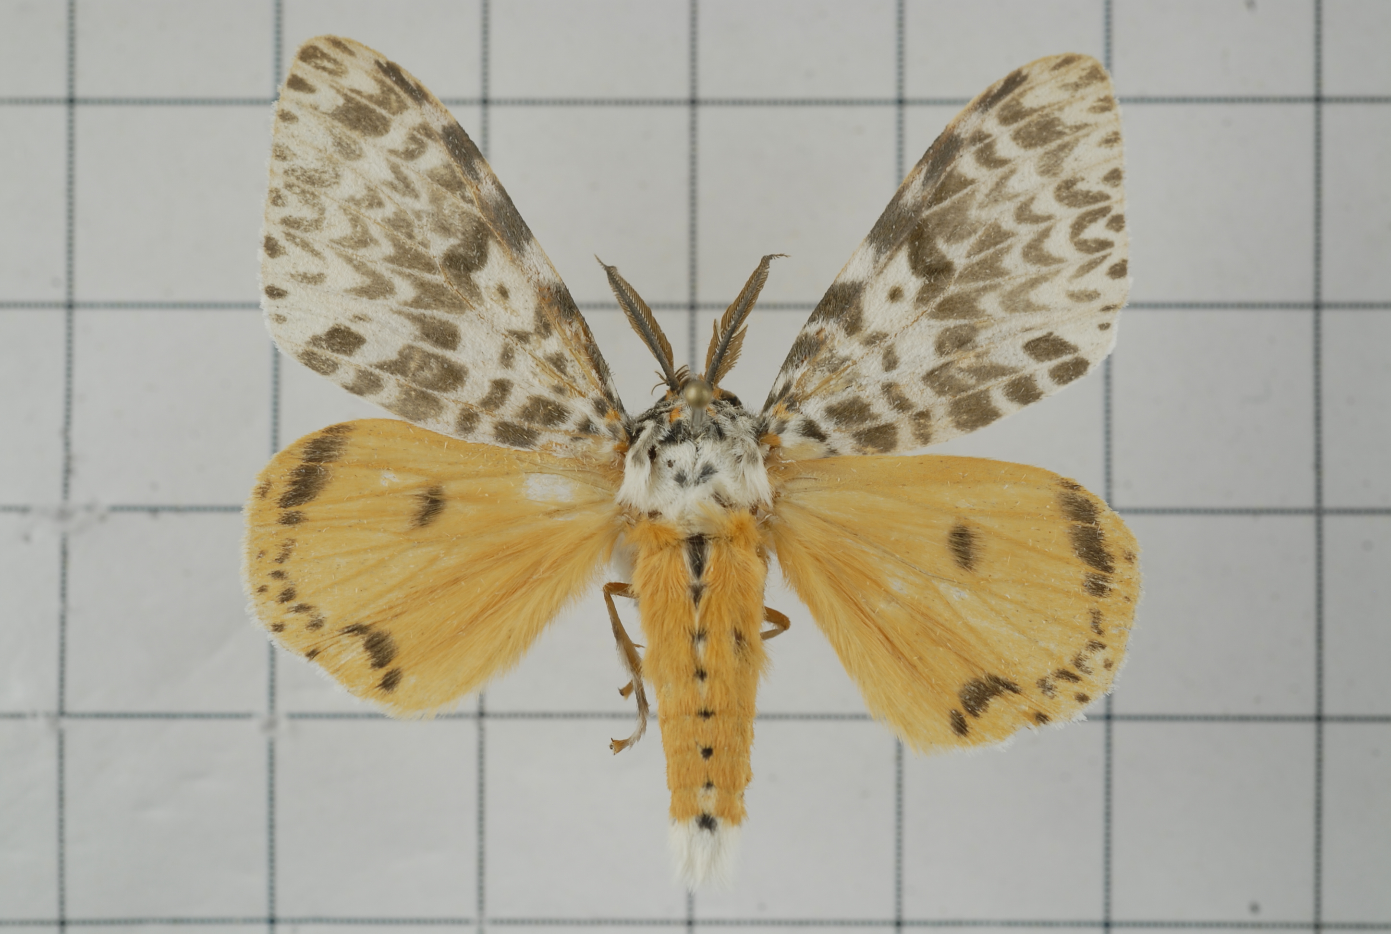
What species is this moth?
Lymantria mathura subpallida
